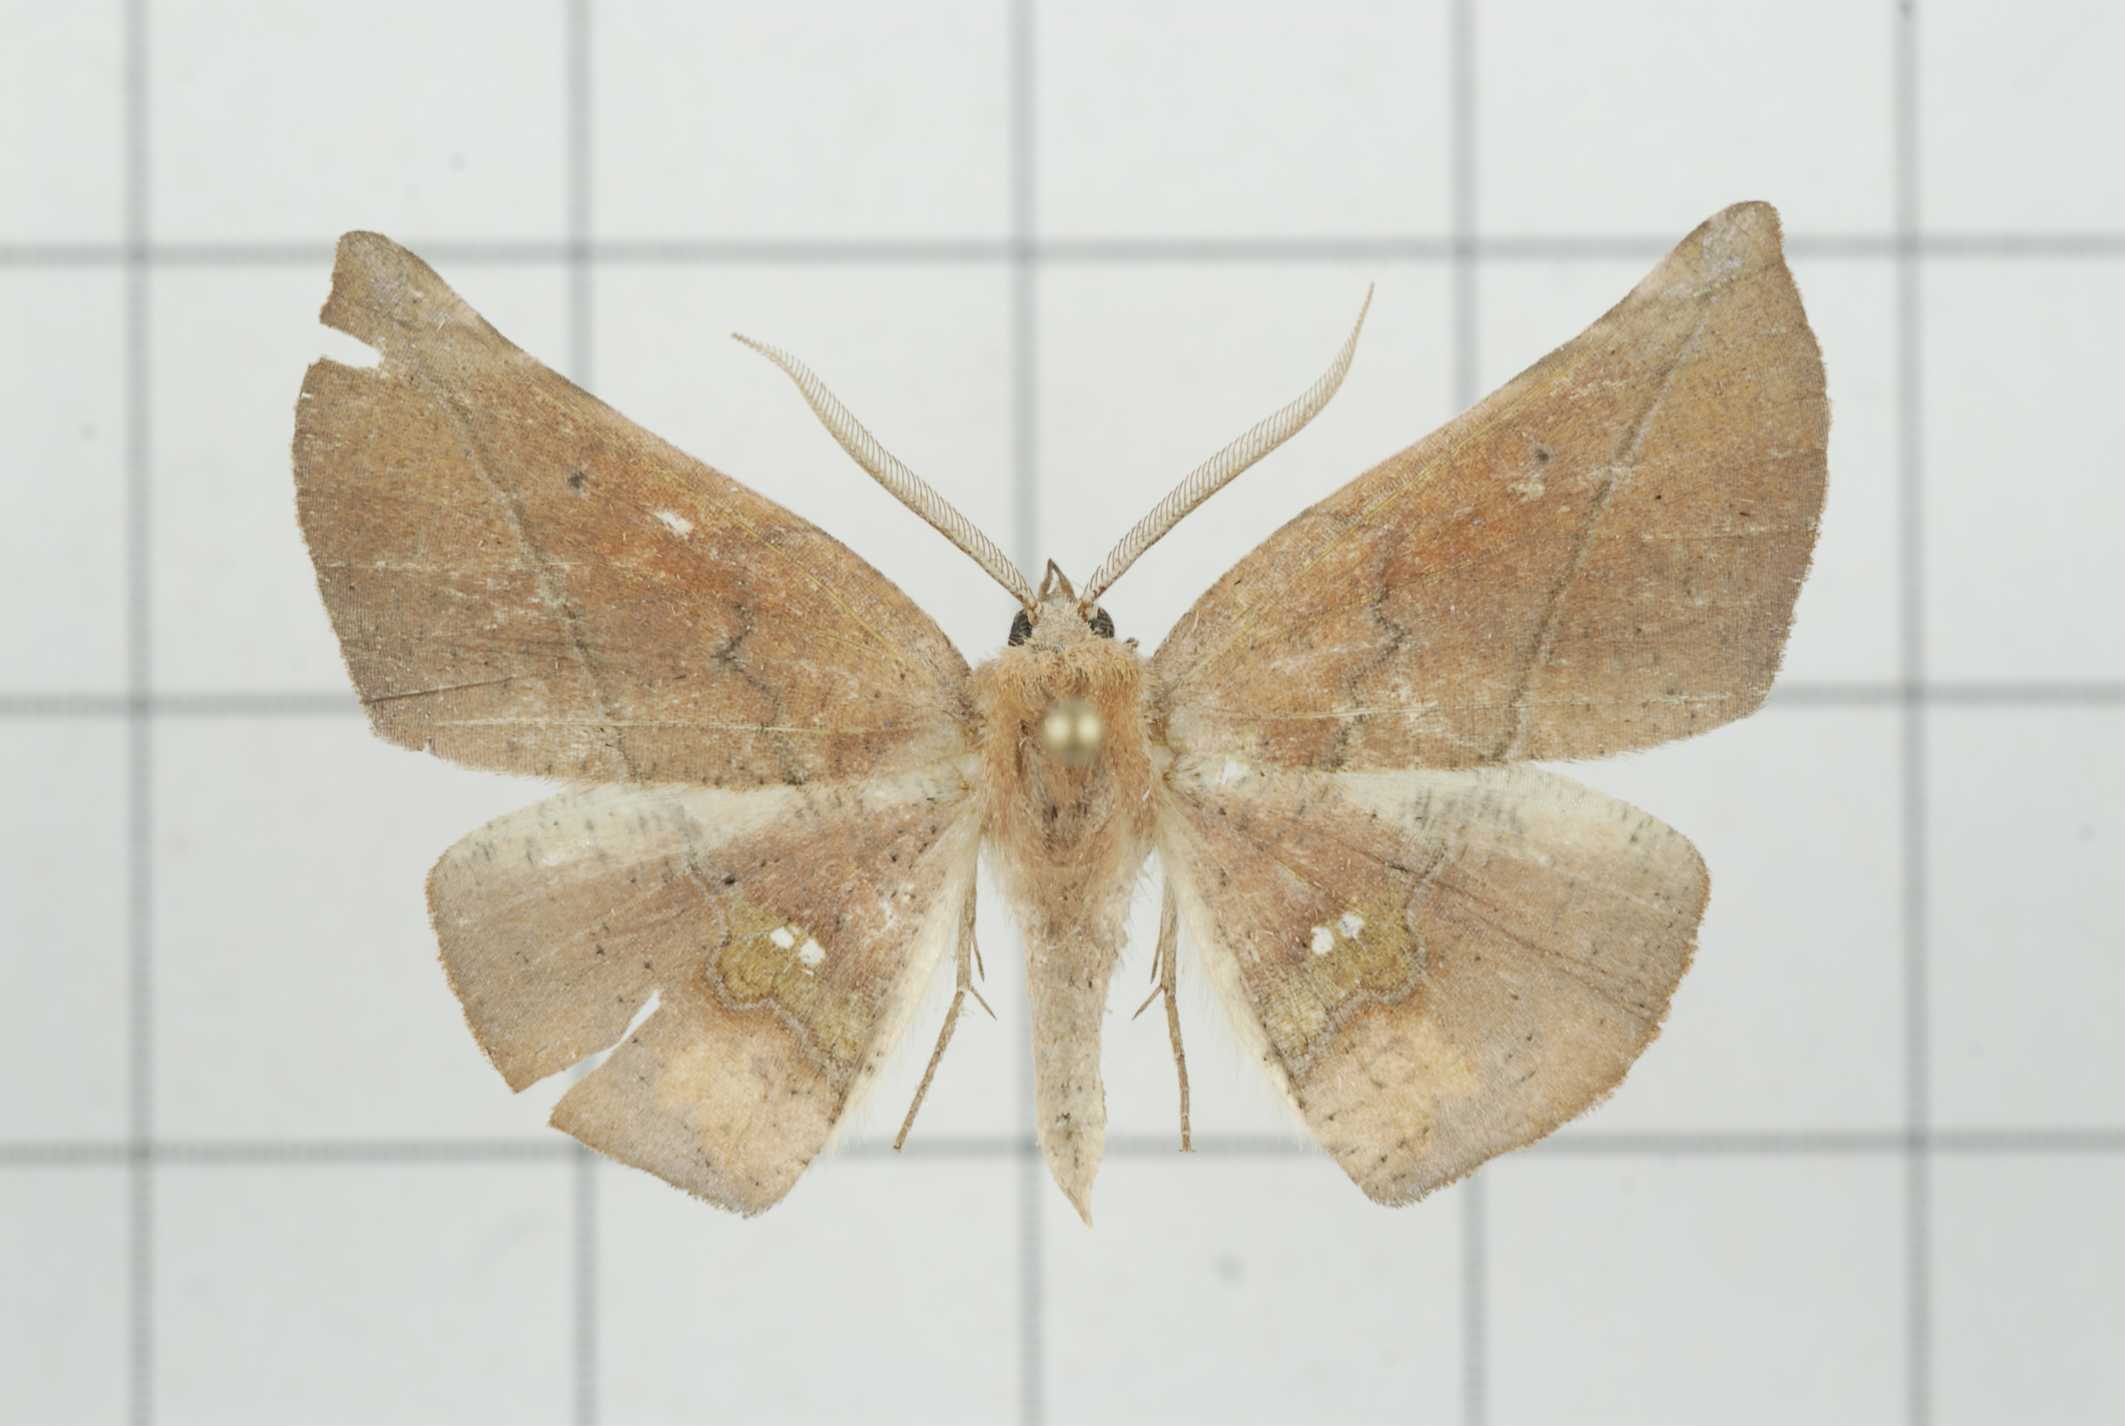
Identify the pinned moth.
Garaeus apicata formosanus
